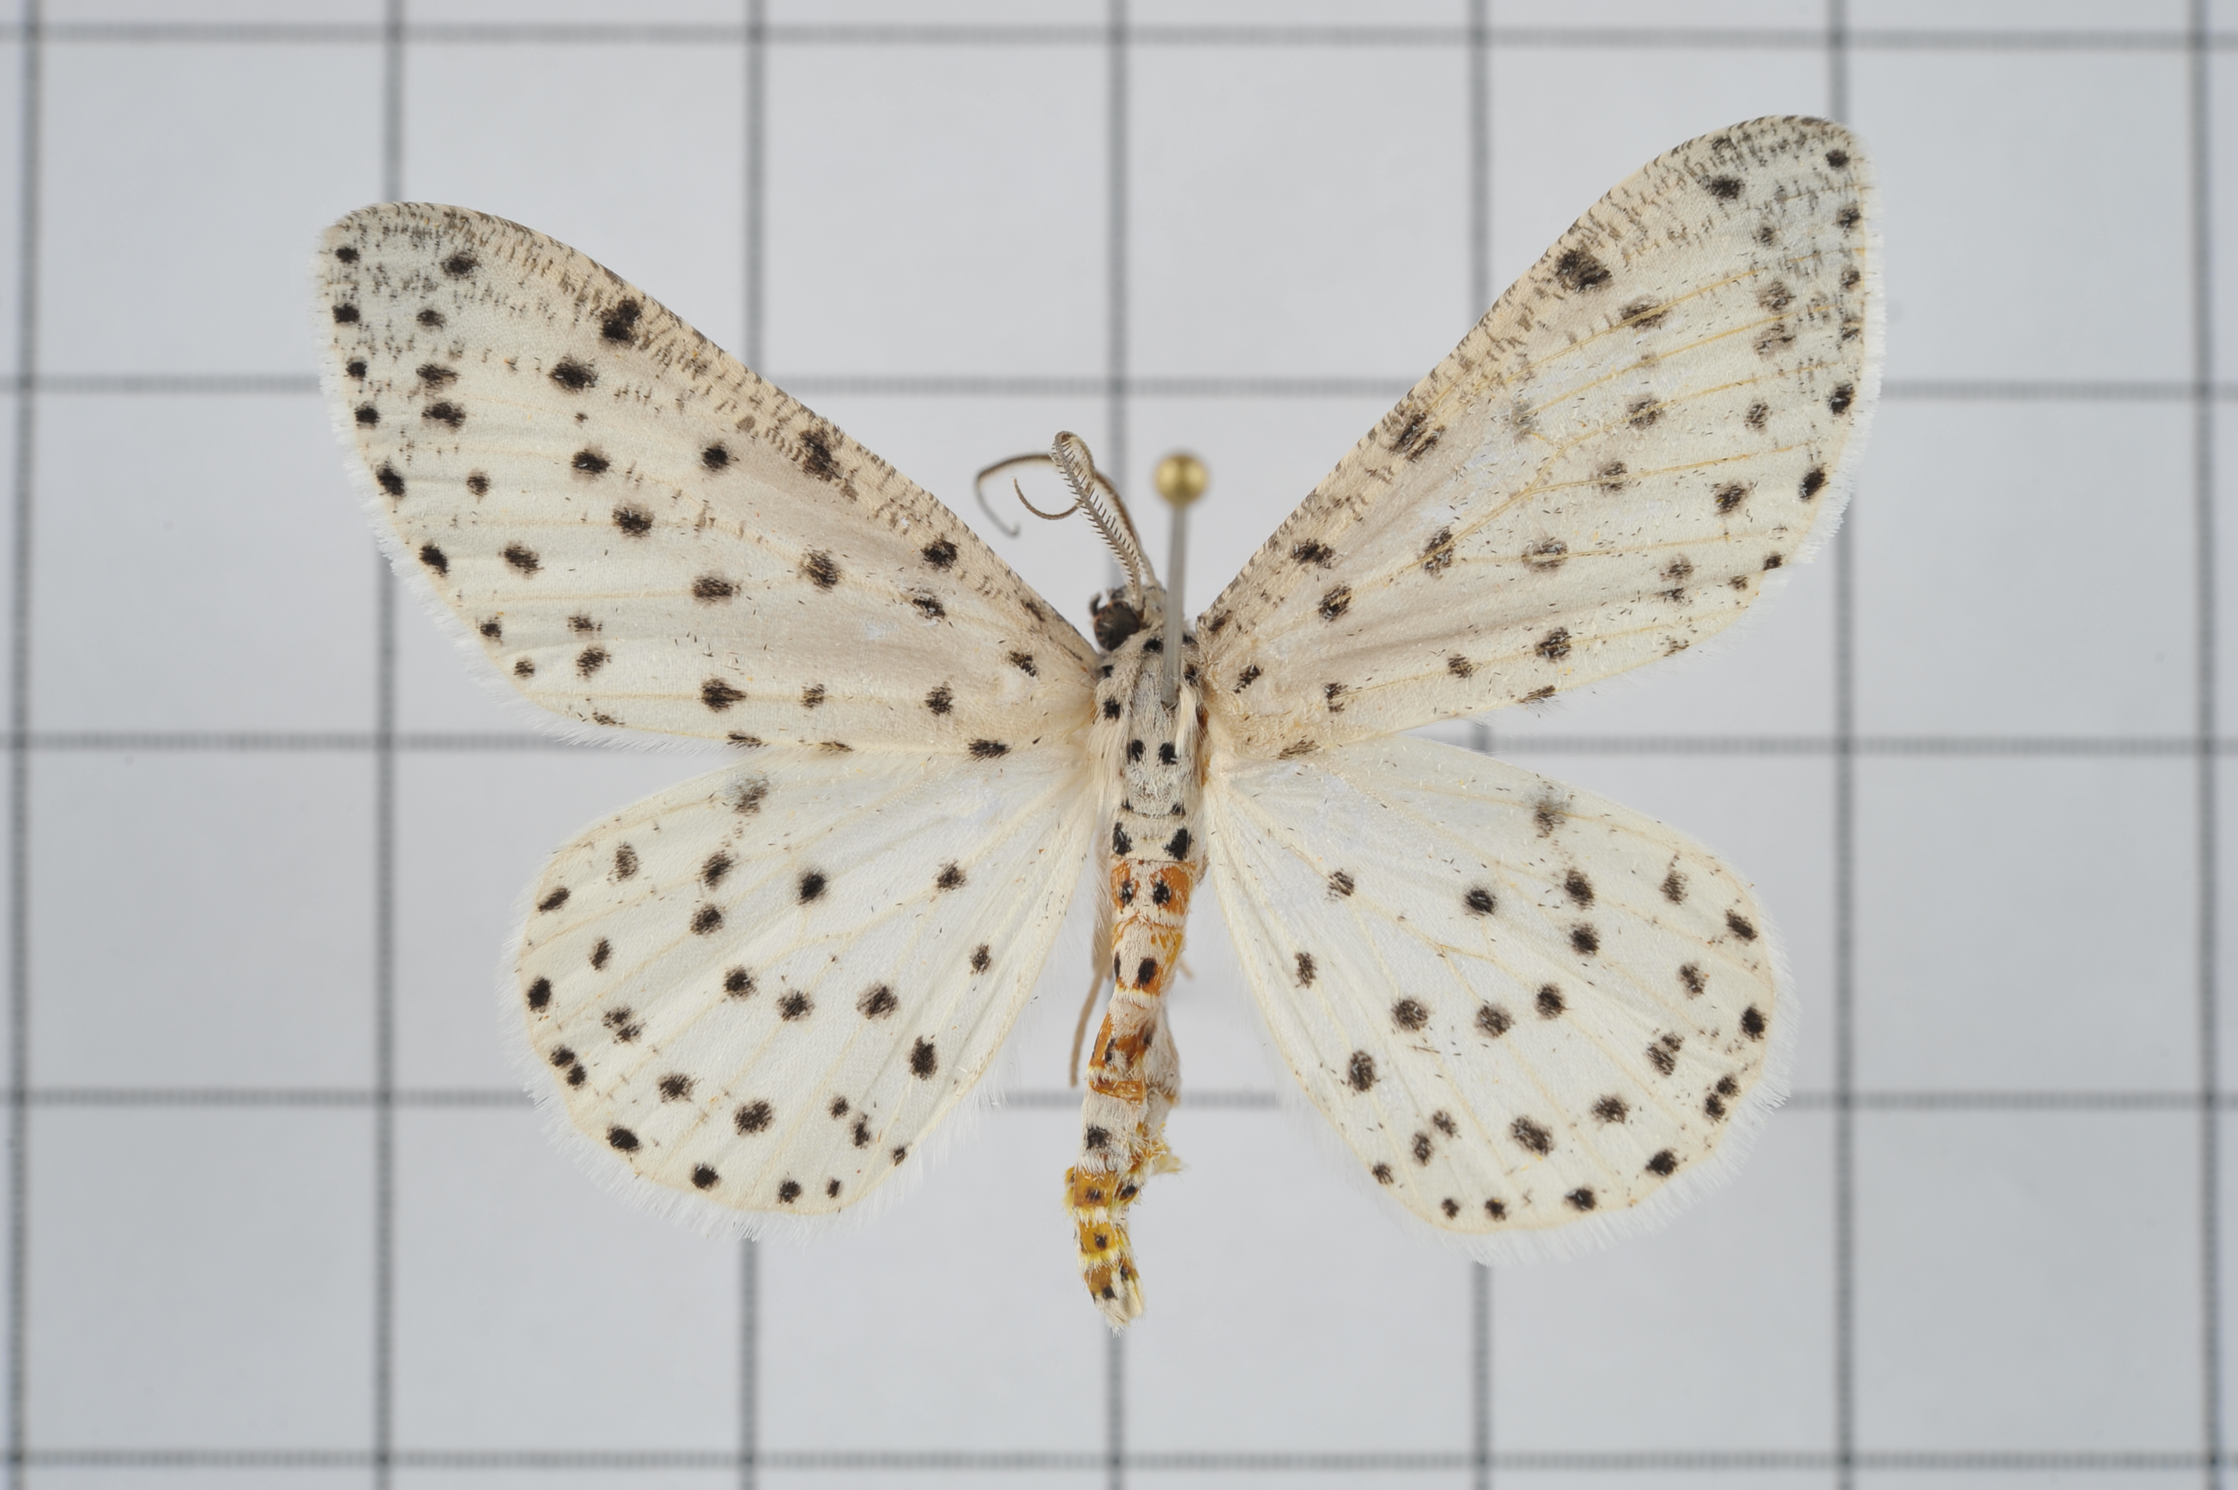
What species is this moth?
Xenoplia trivialis
